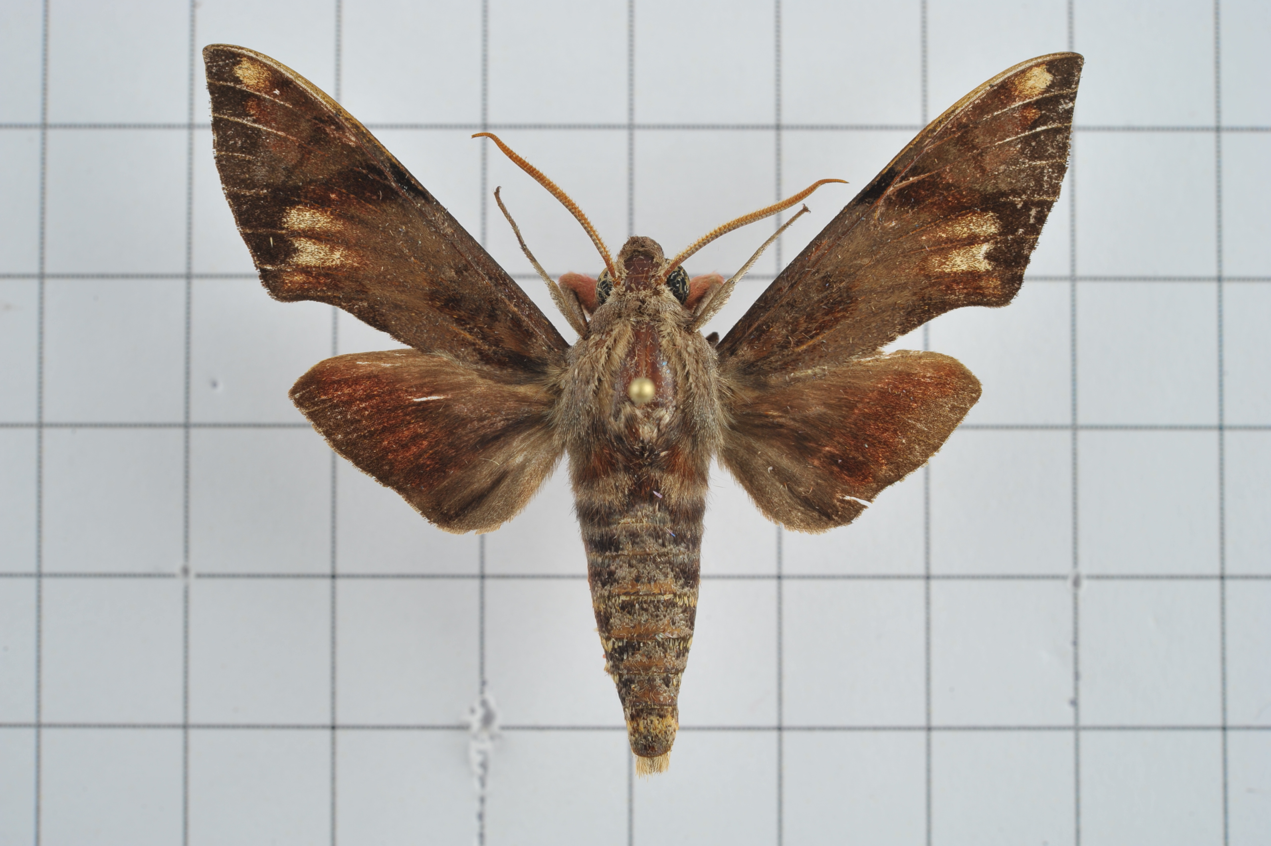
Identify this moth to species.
Dahira obliquifascia
